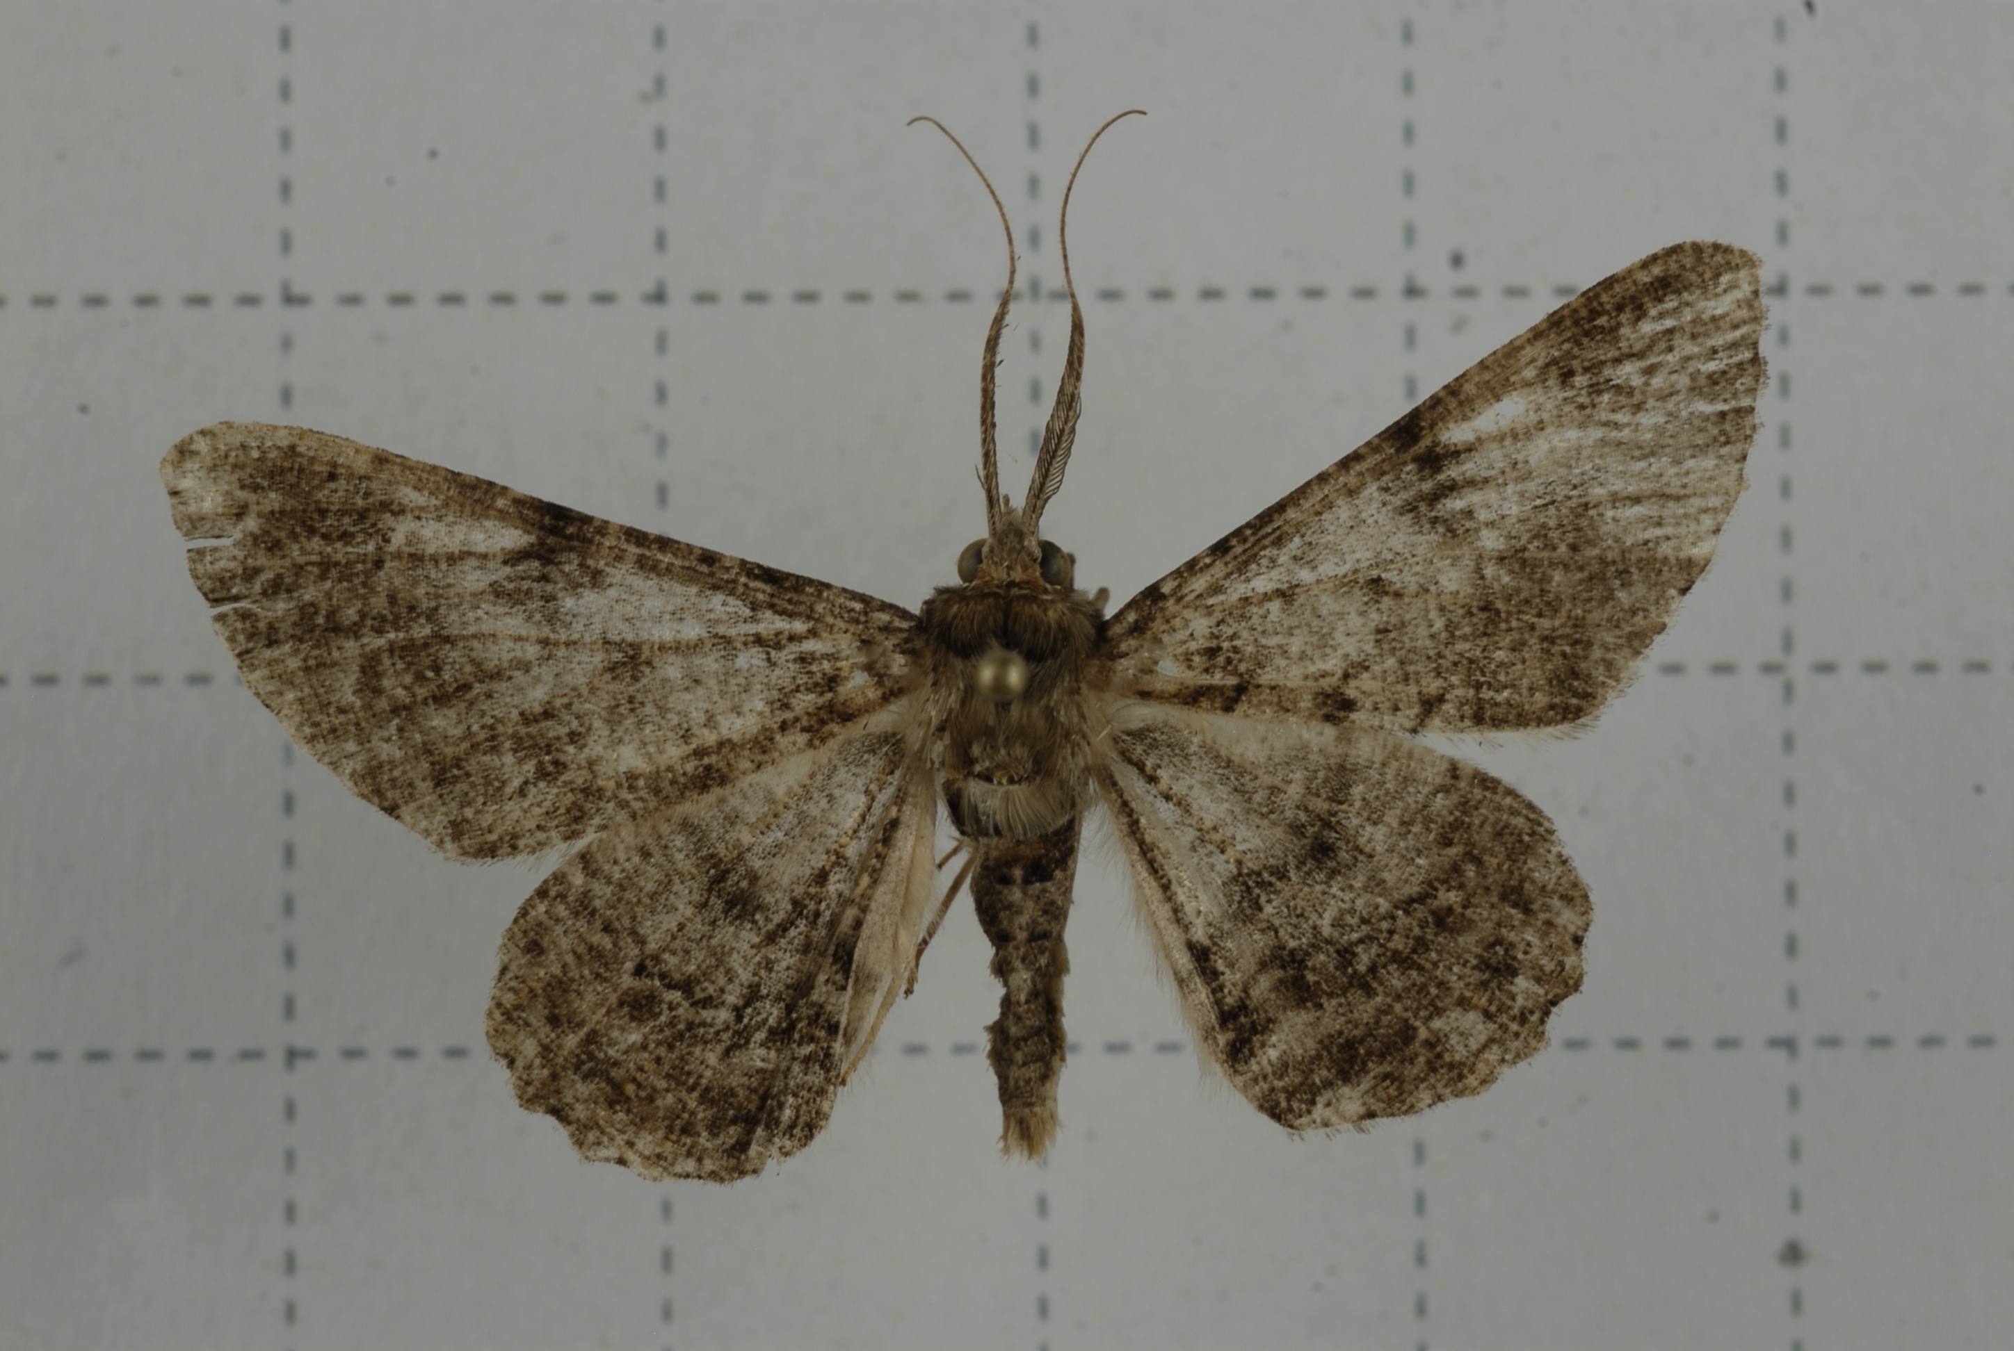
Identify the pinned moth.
Cleora alienaria
